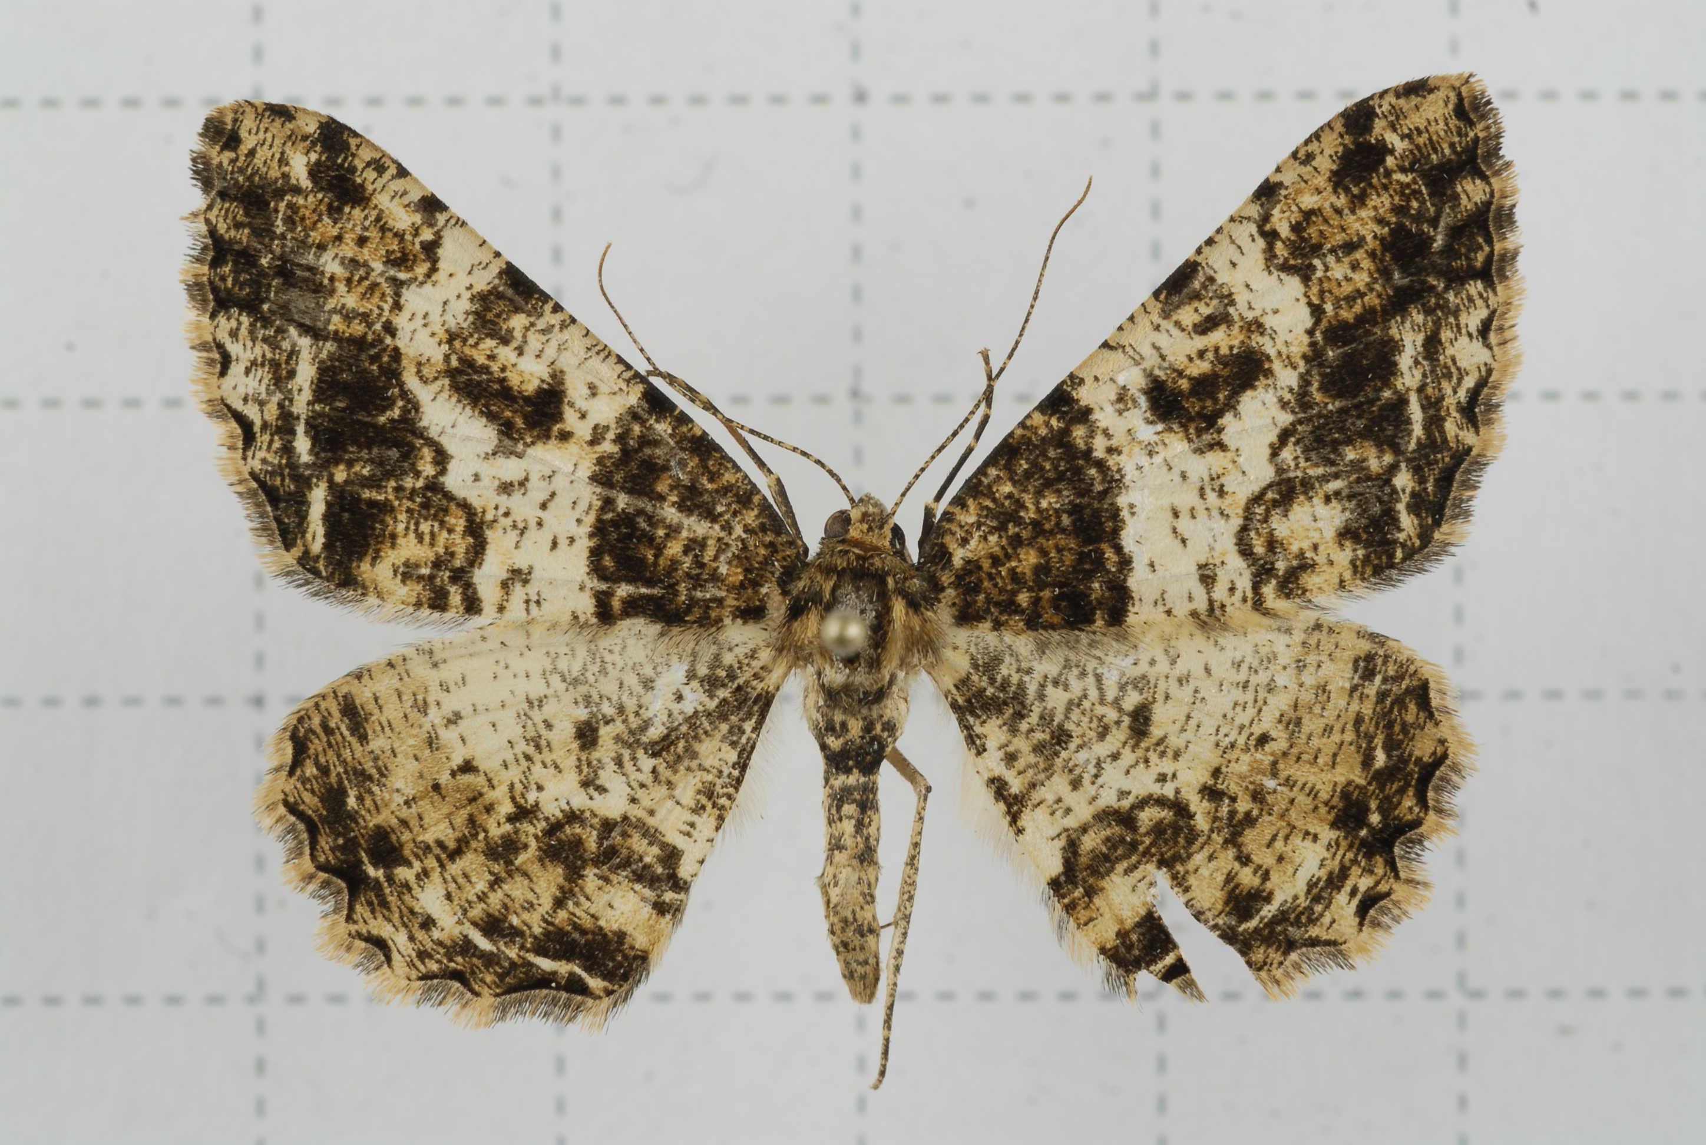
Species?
Darisa lampasaria
